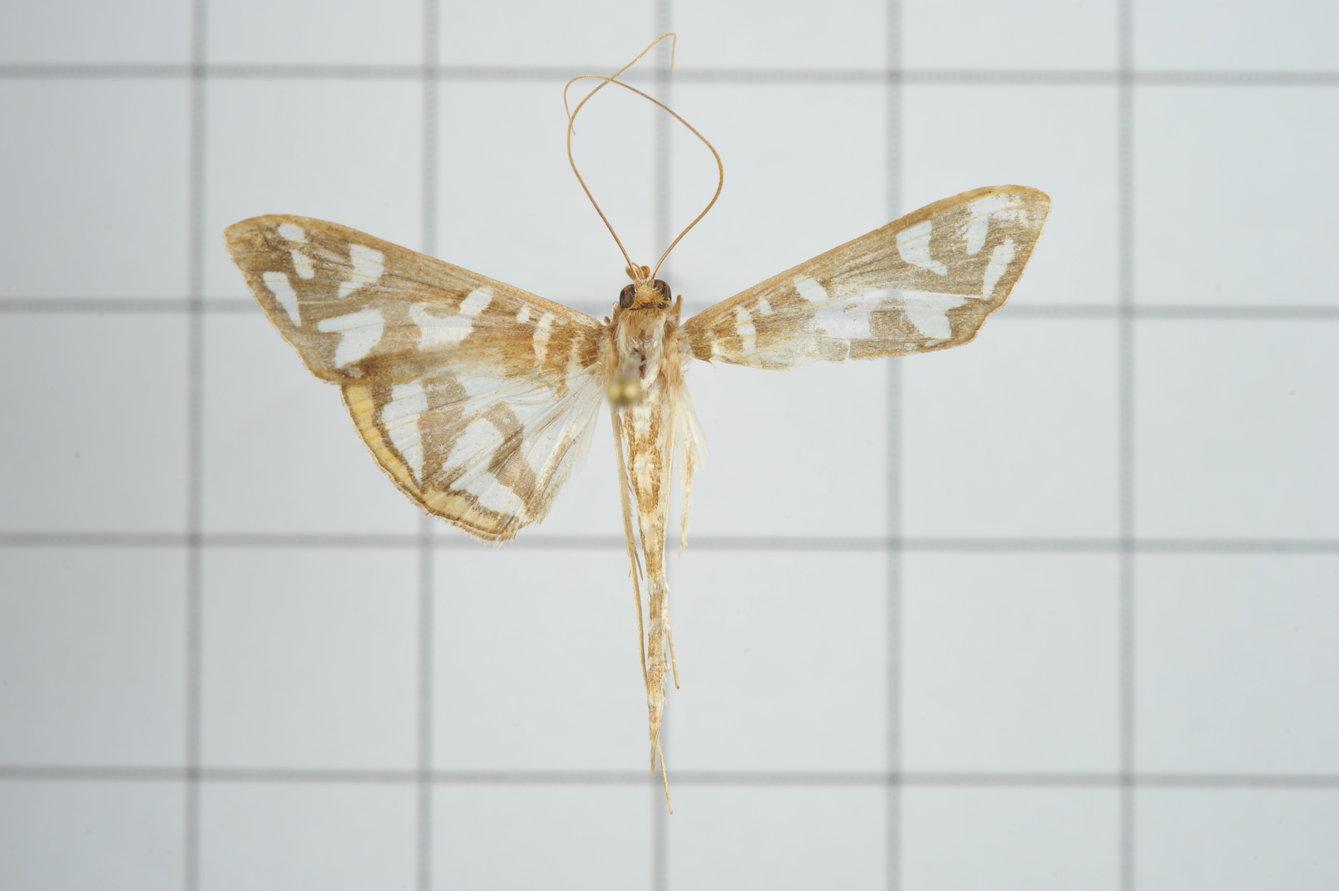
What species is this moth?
Nausinoe perspectata
